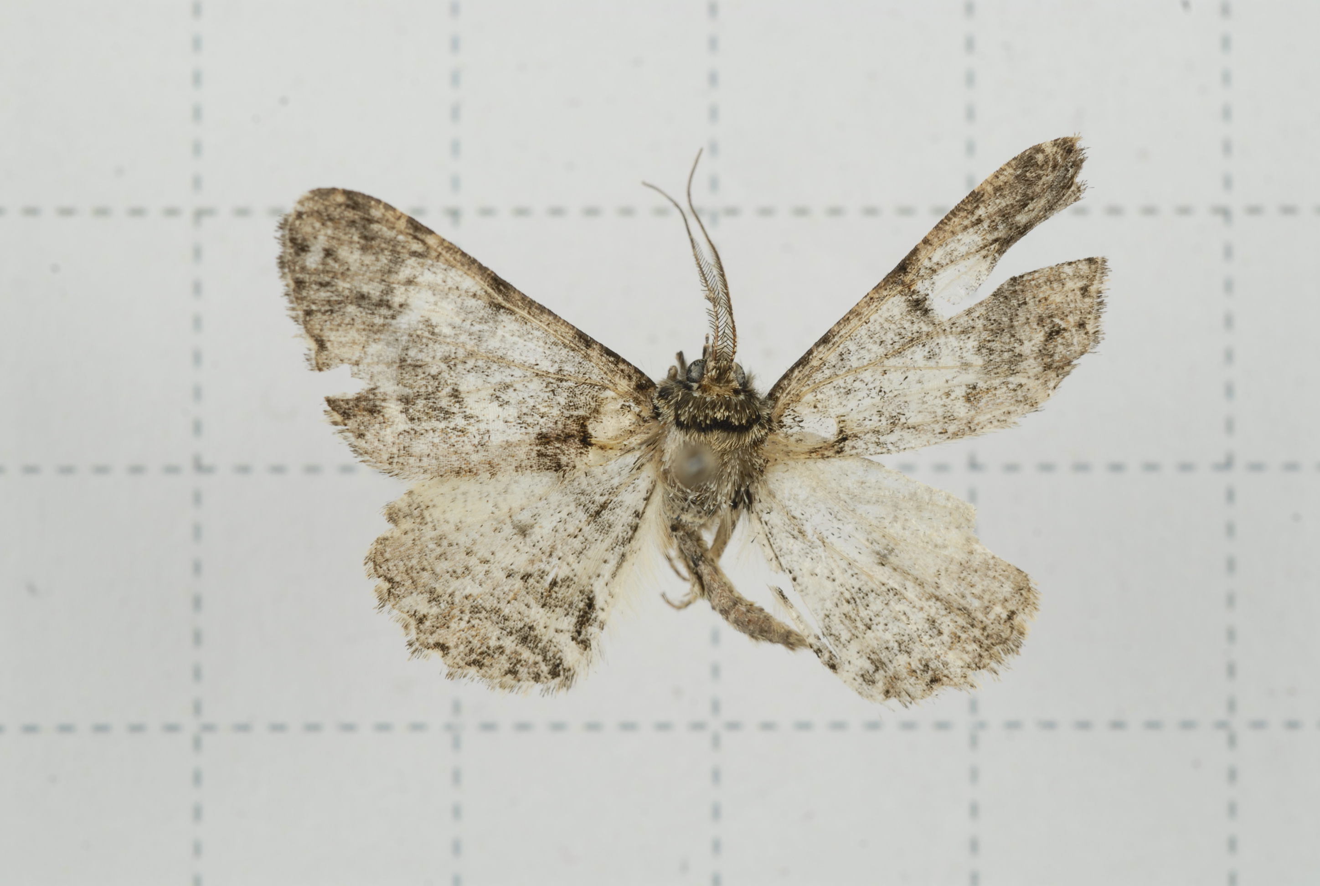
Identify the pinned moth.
Alcis taiwanovariegata
